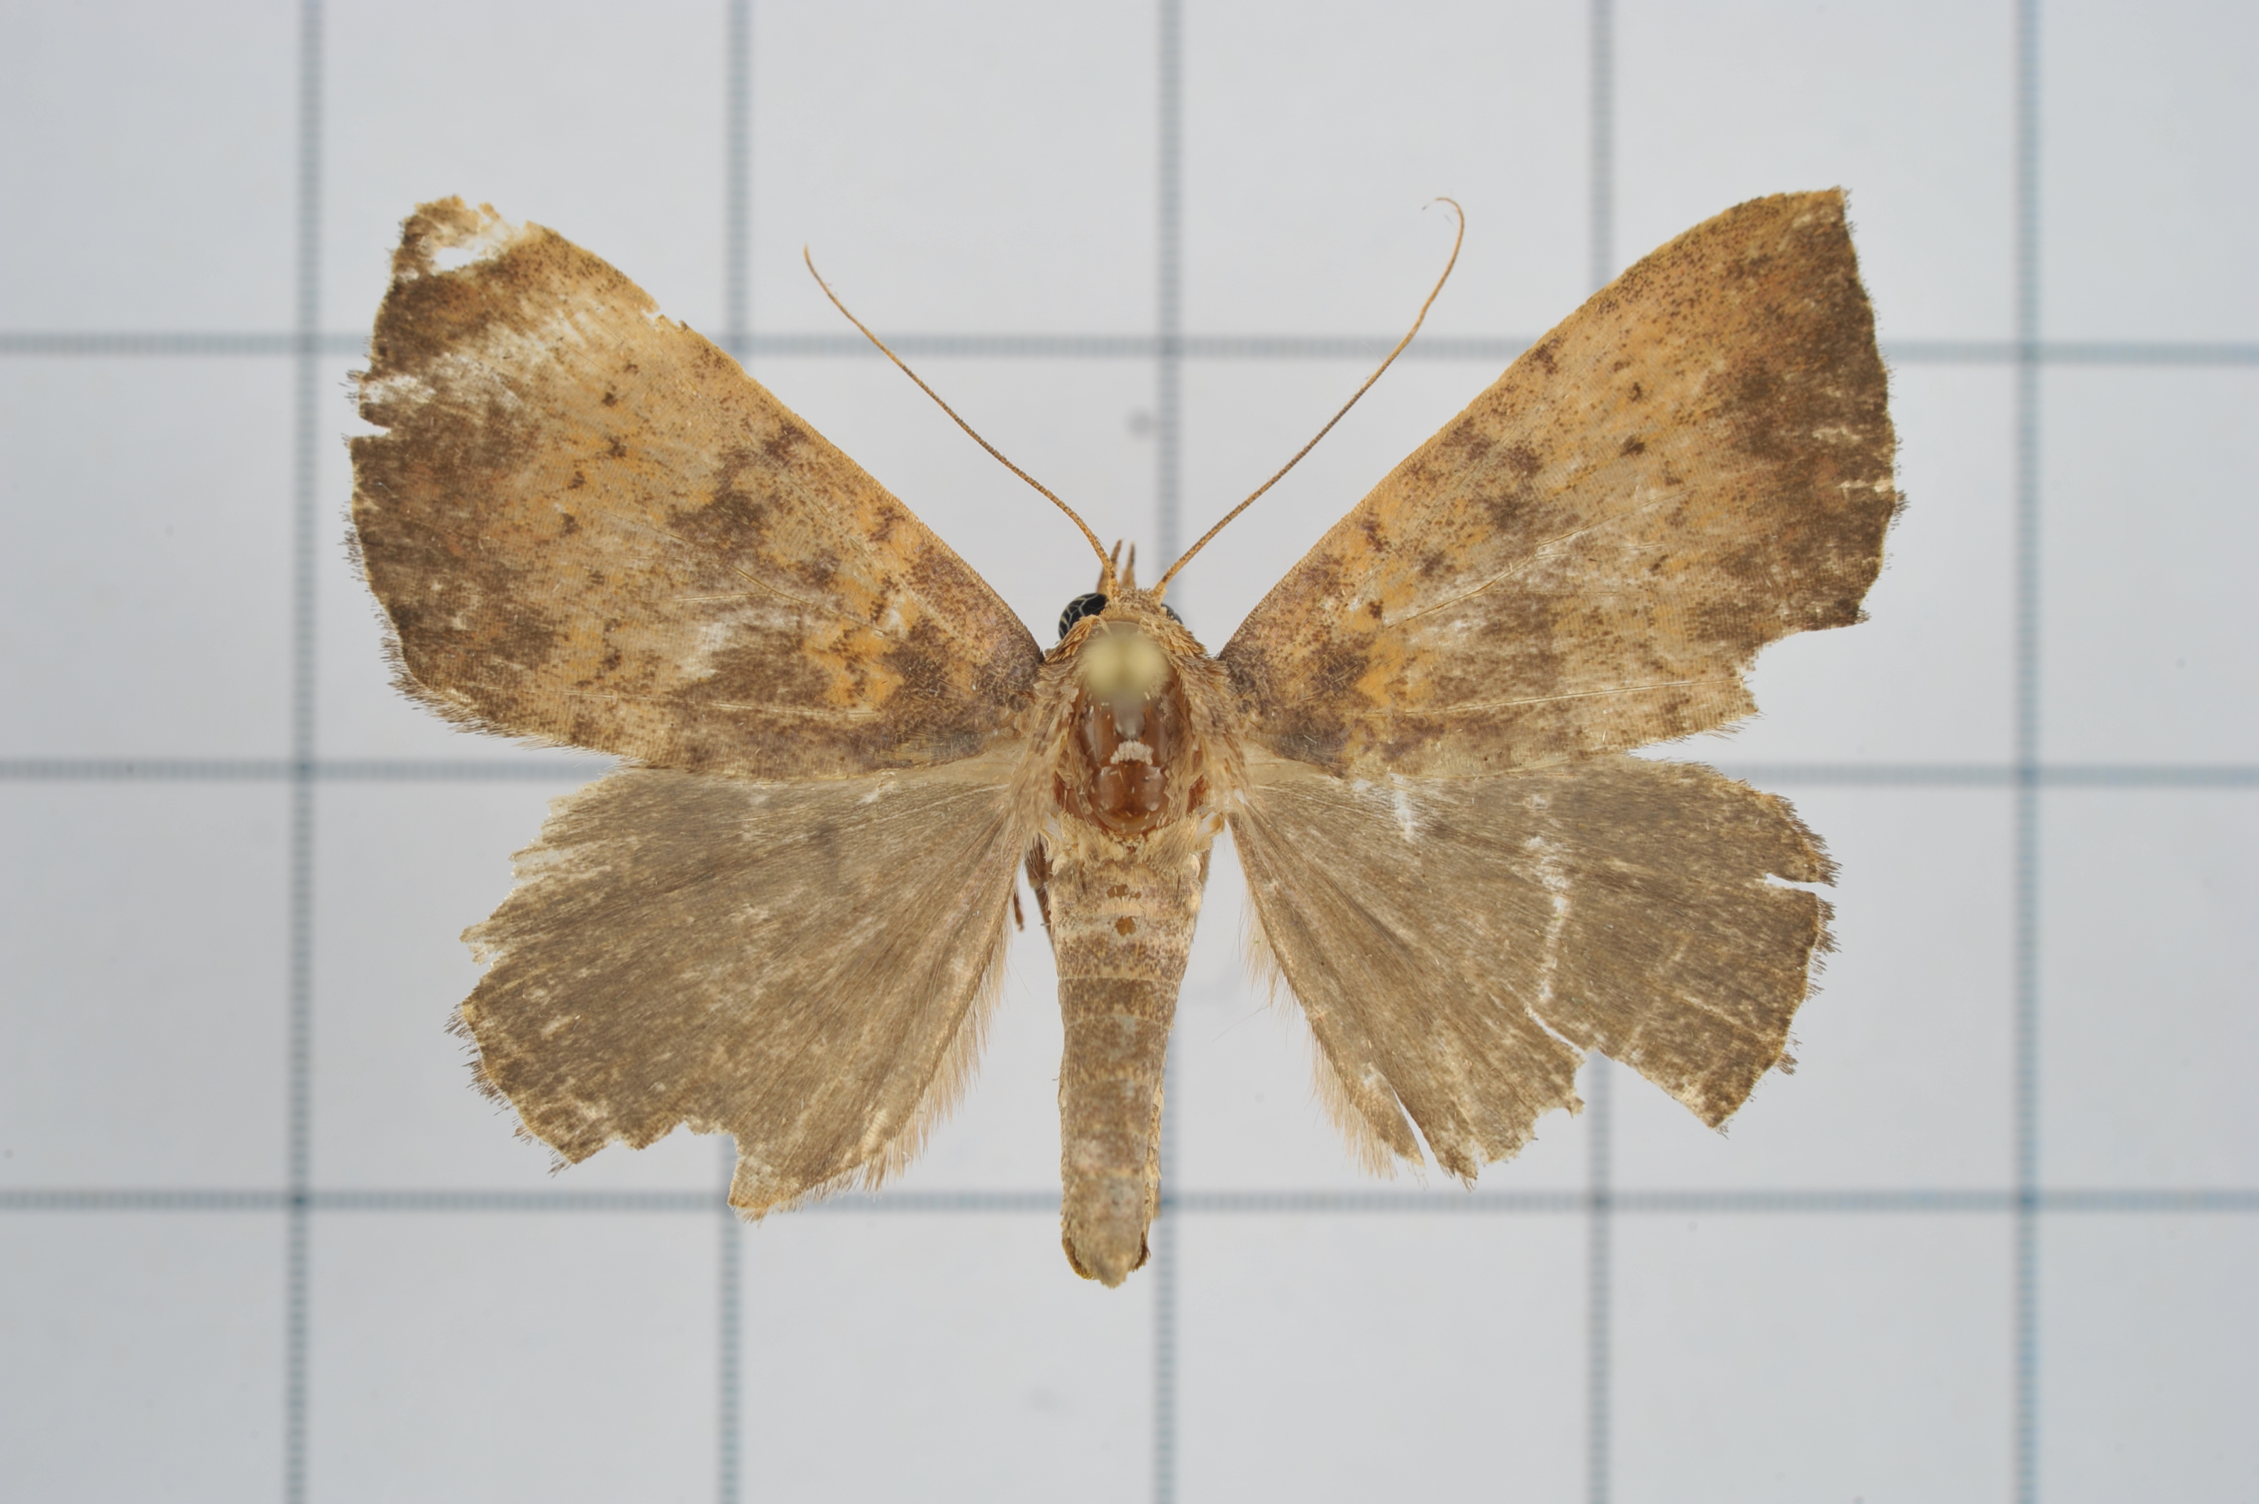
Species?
Scedopla umbrosa
